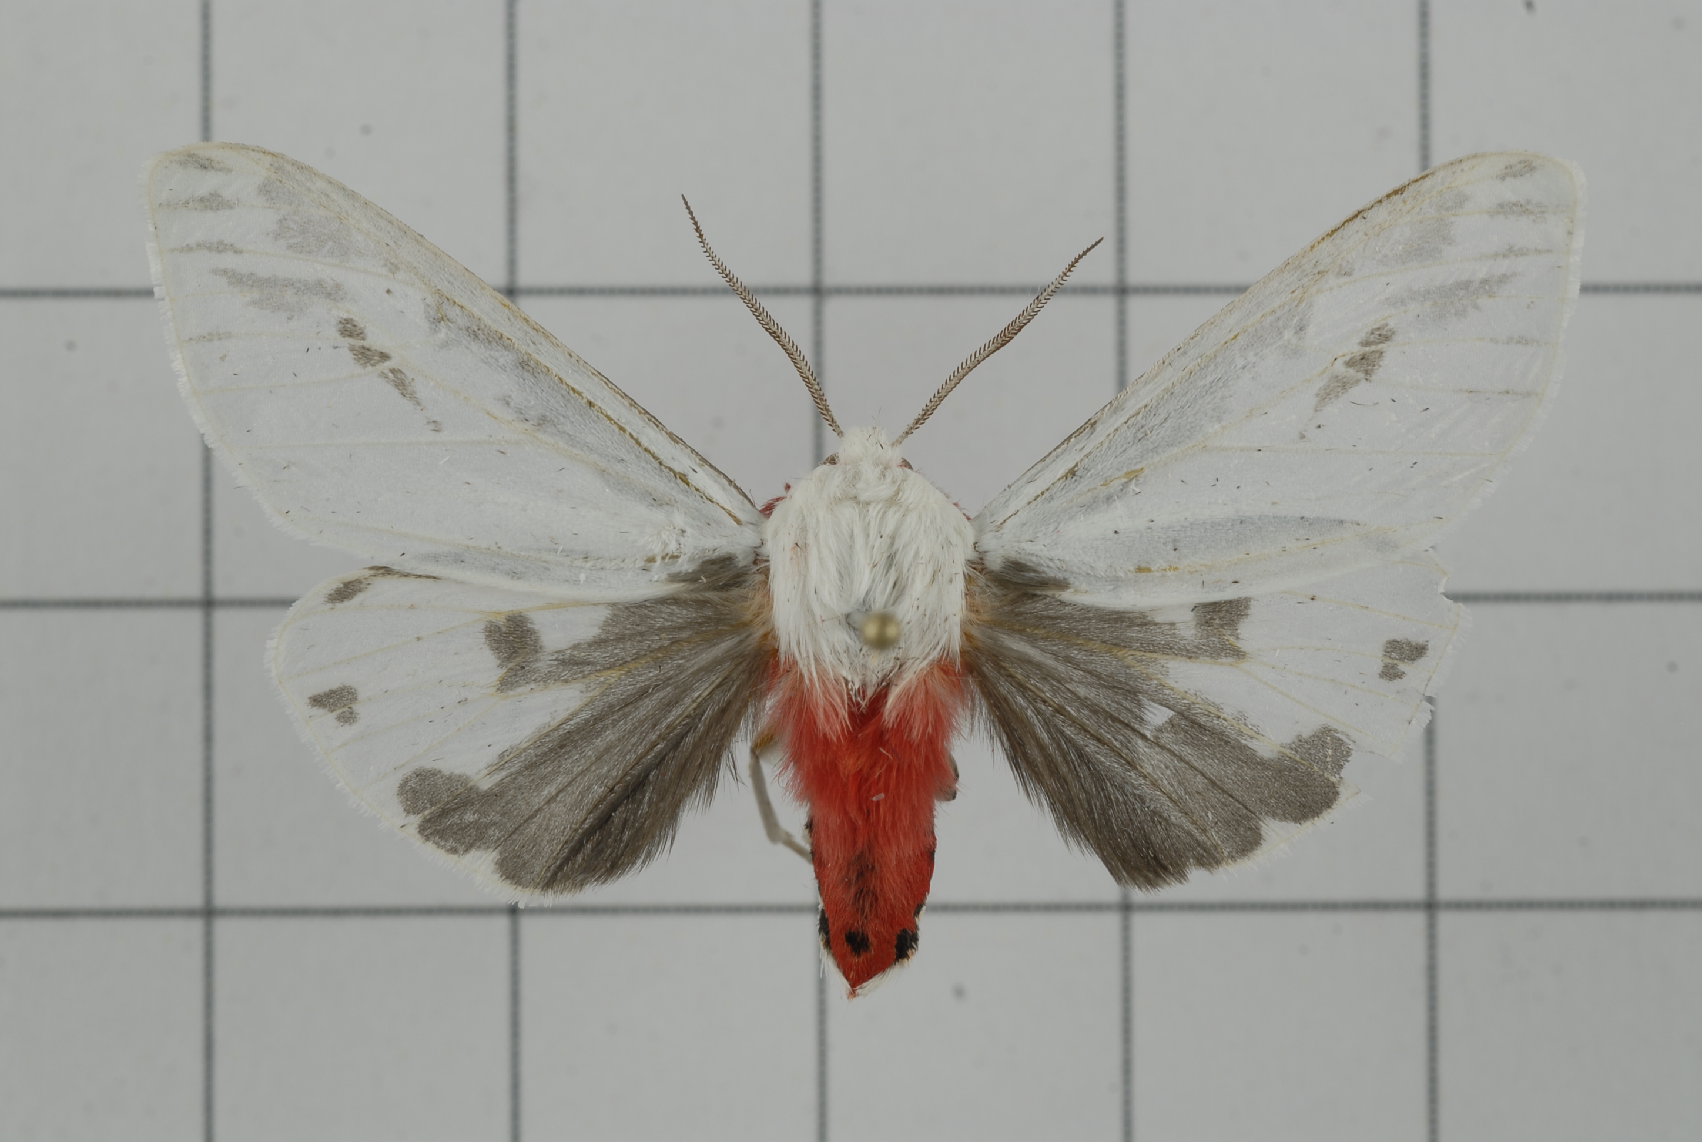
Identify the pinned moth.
Argyarctia fuscobasalis
